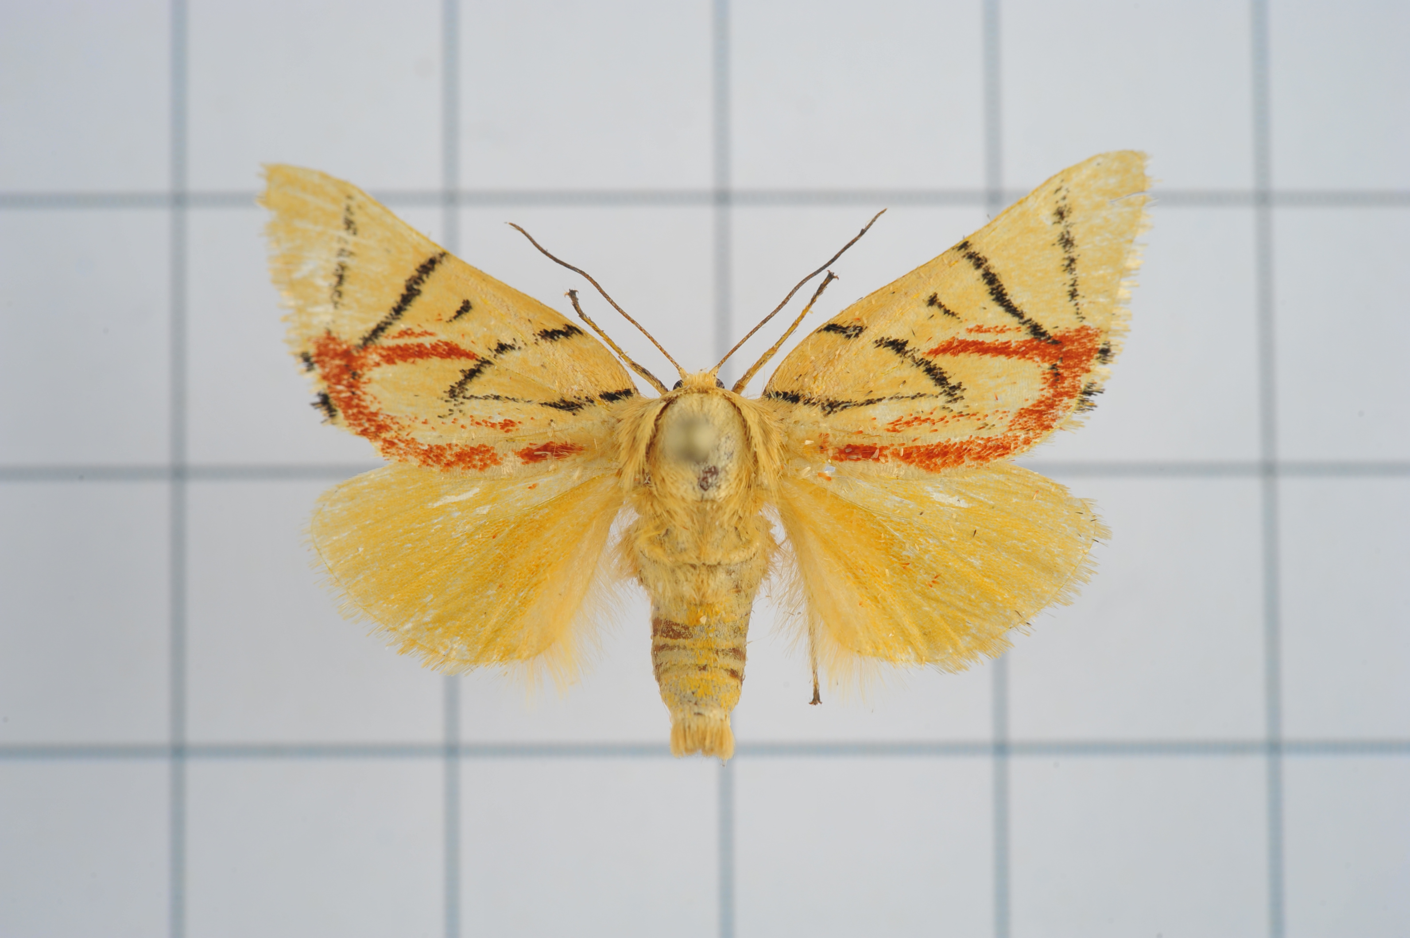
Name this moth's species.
Camptoloma carum
